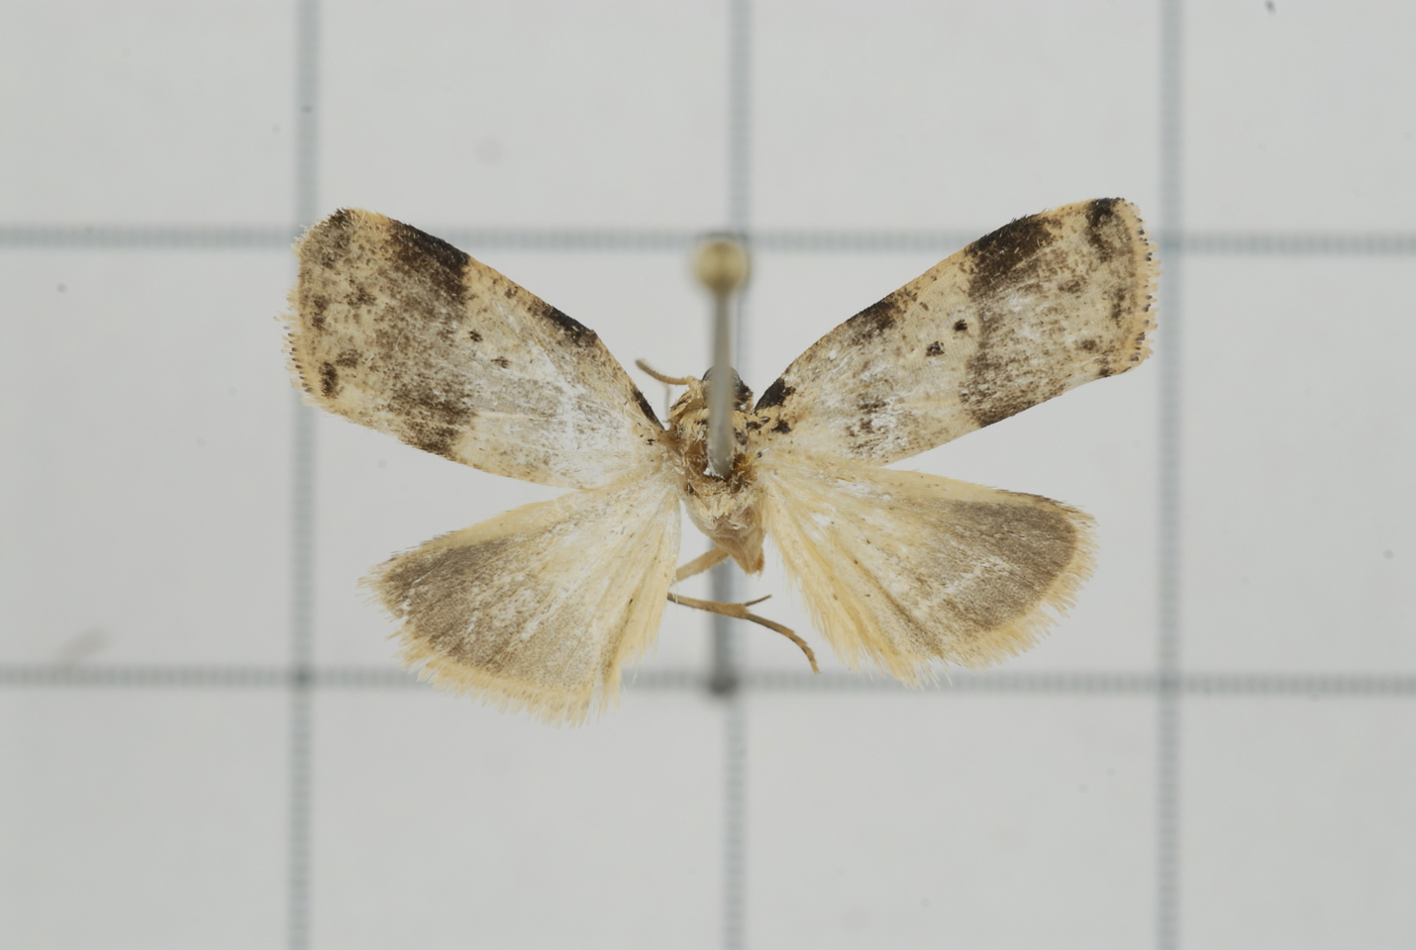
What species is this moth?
Eugoa formosicola
